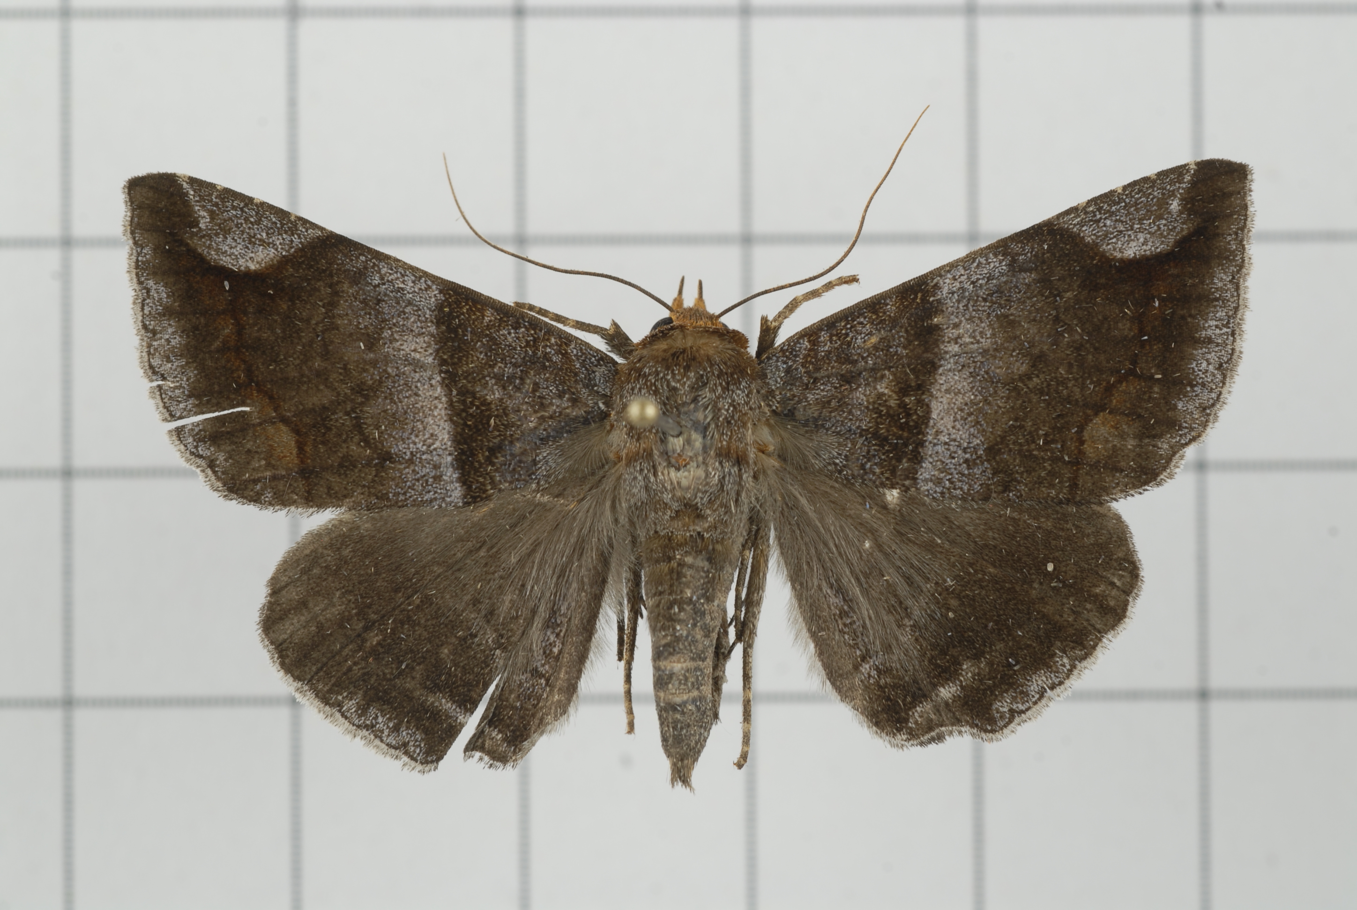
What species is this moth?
Buzara onelia
